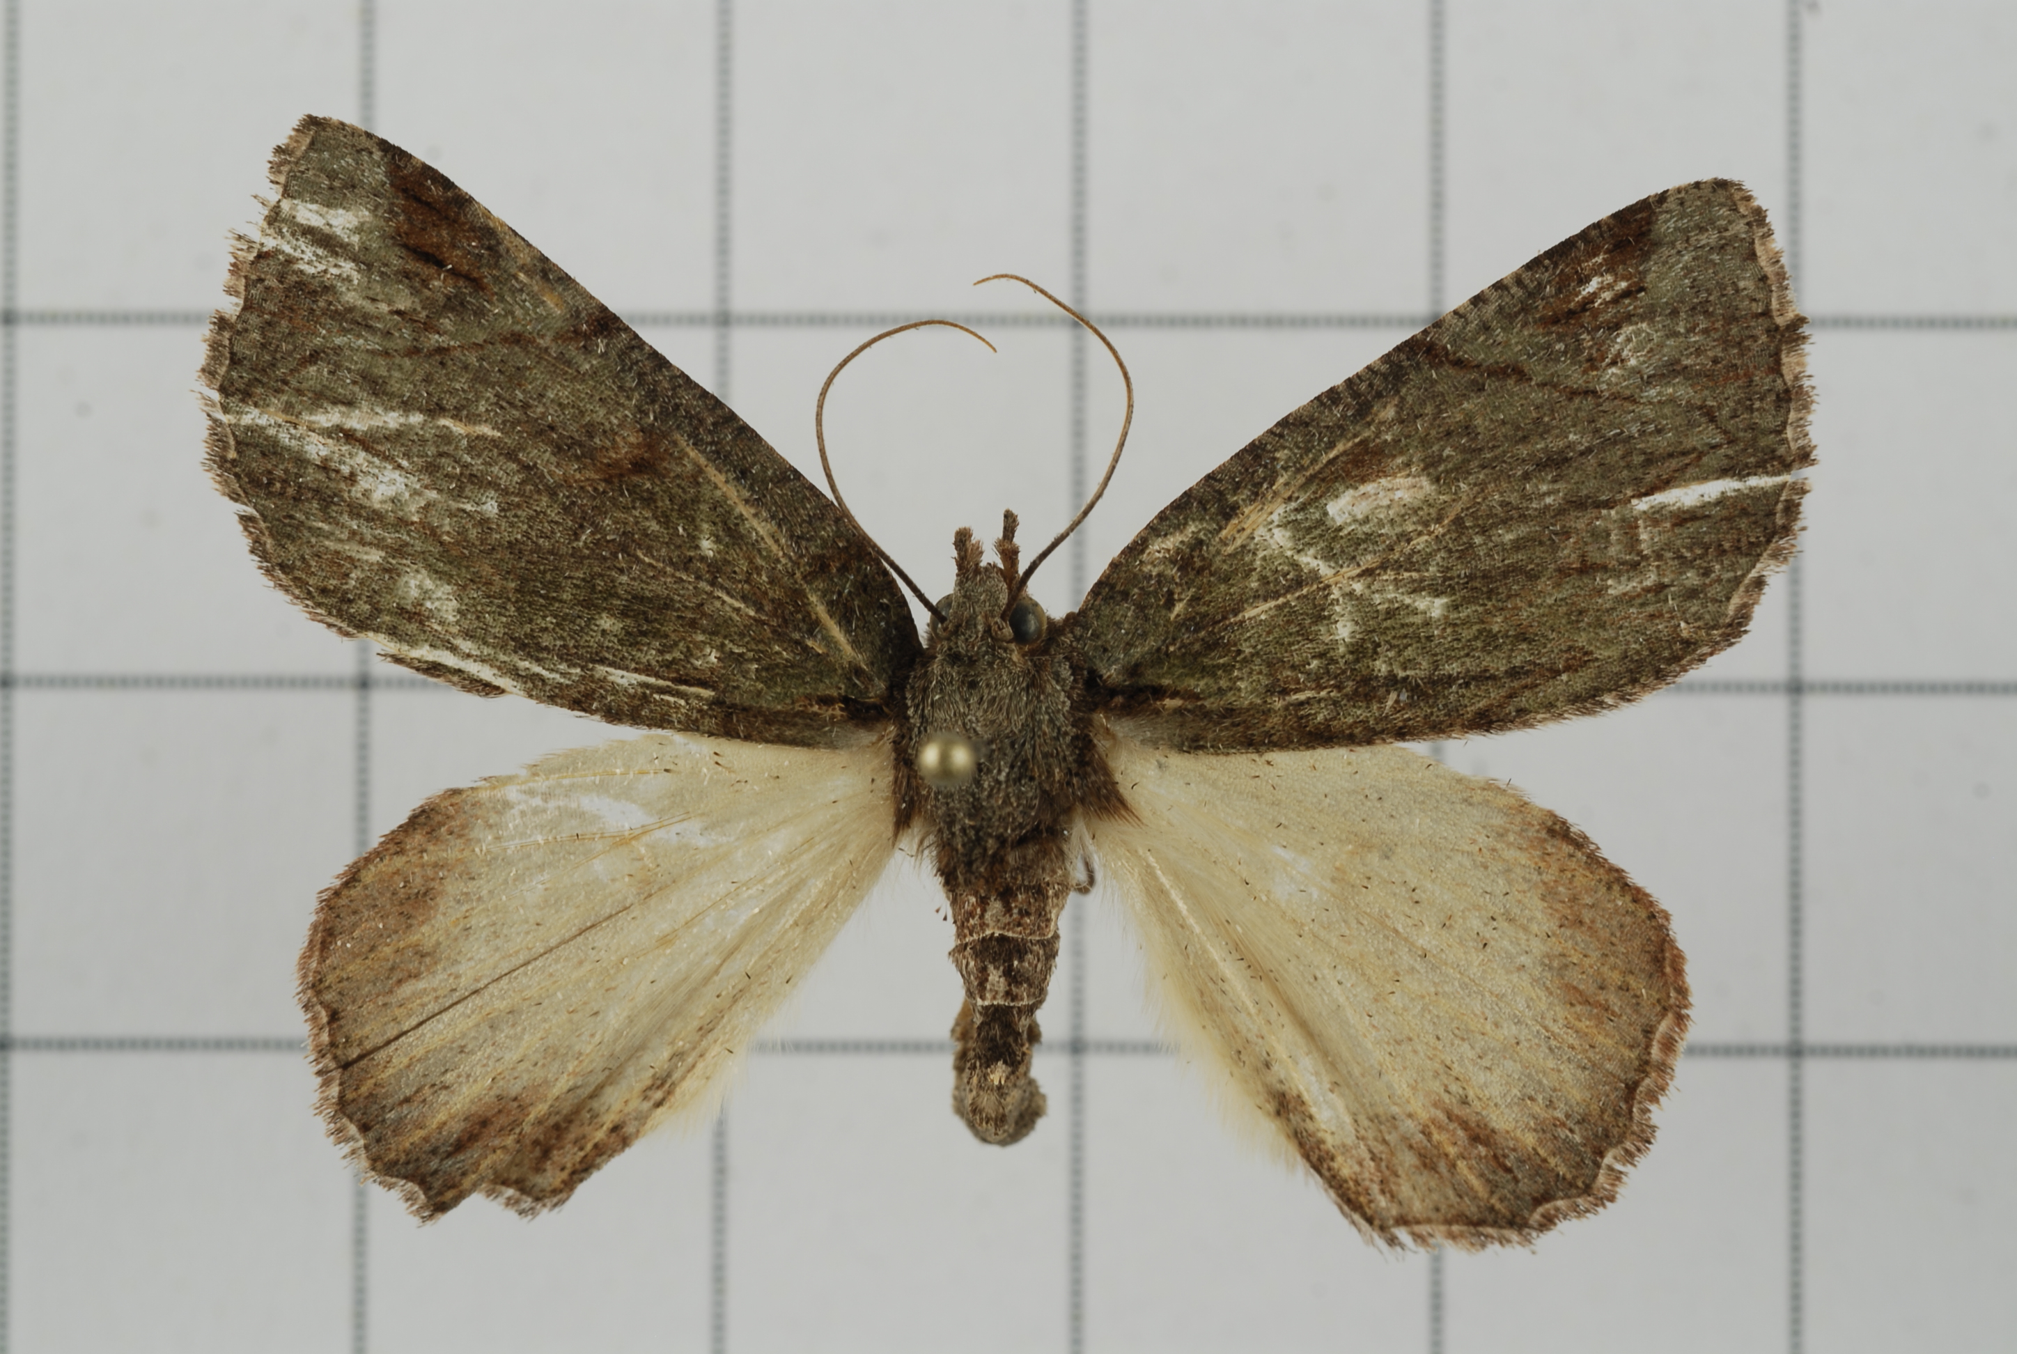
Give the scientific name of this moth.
Dindica purpurata
